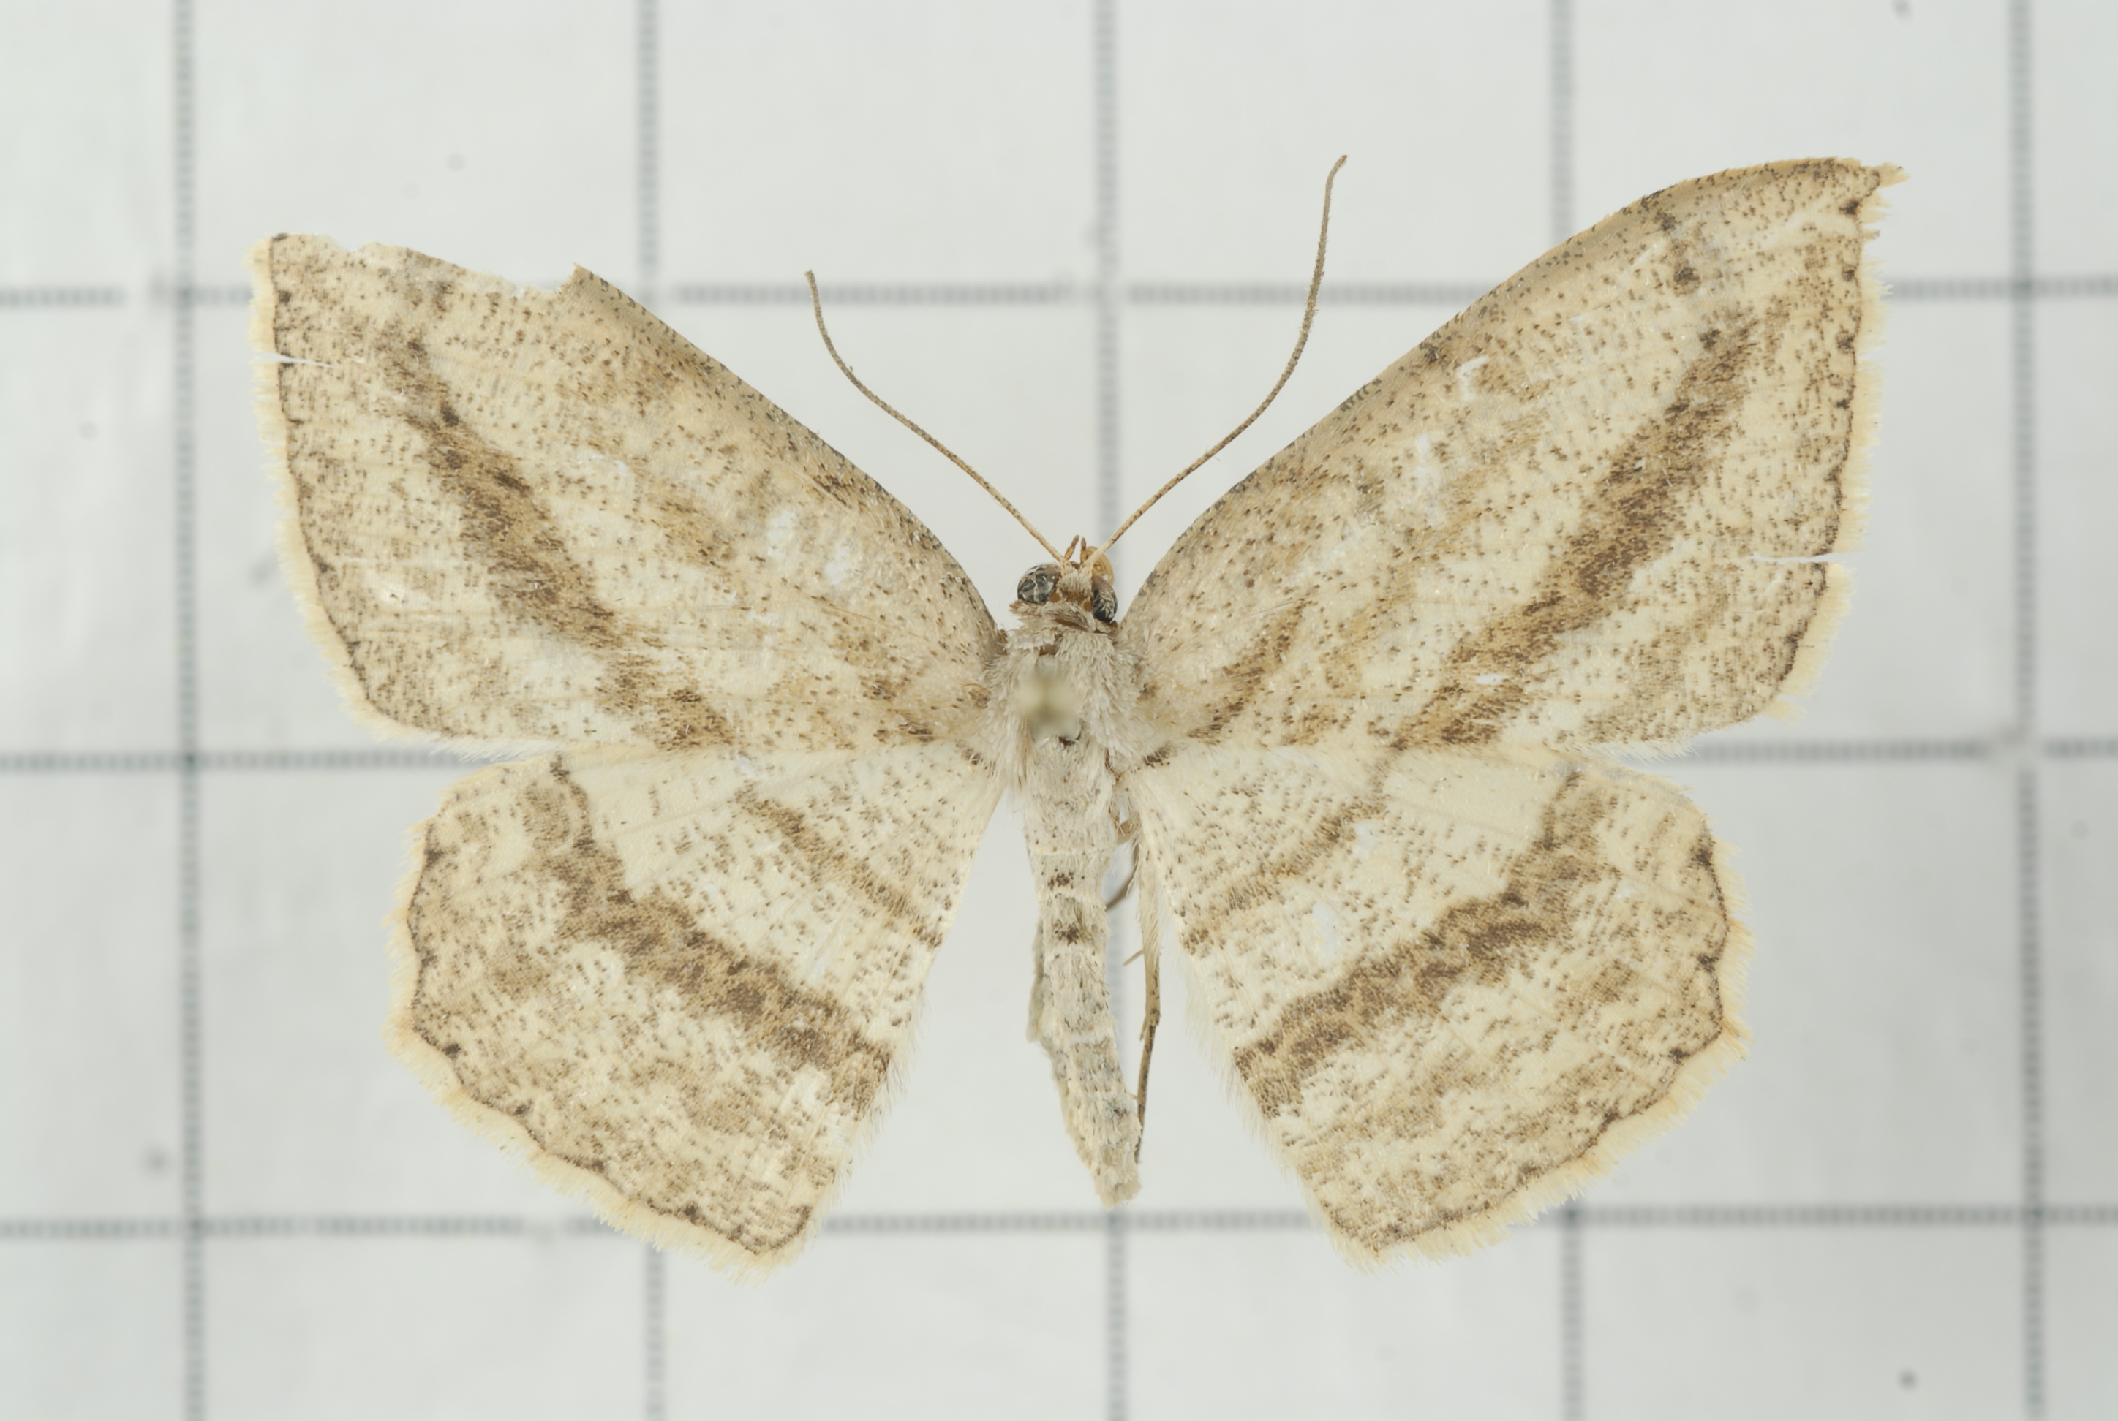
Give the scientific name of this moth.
Calletaera obliquata
